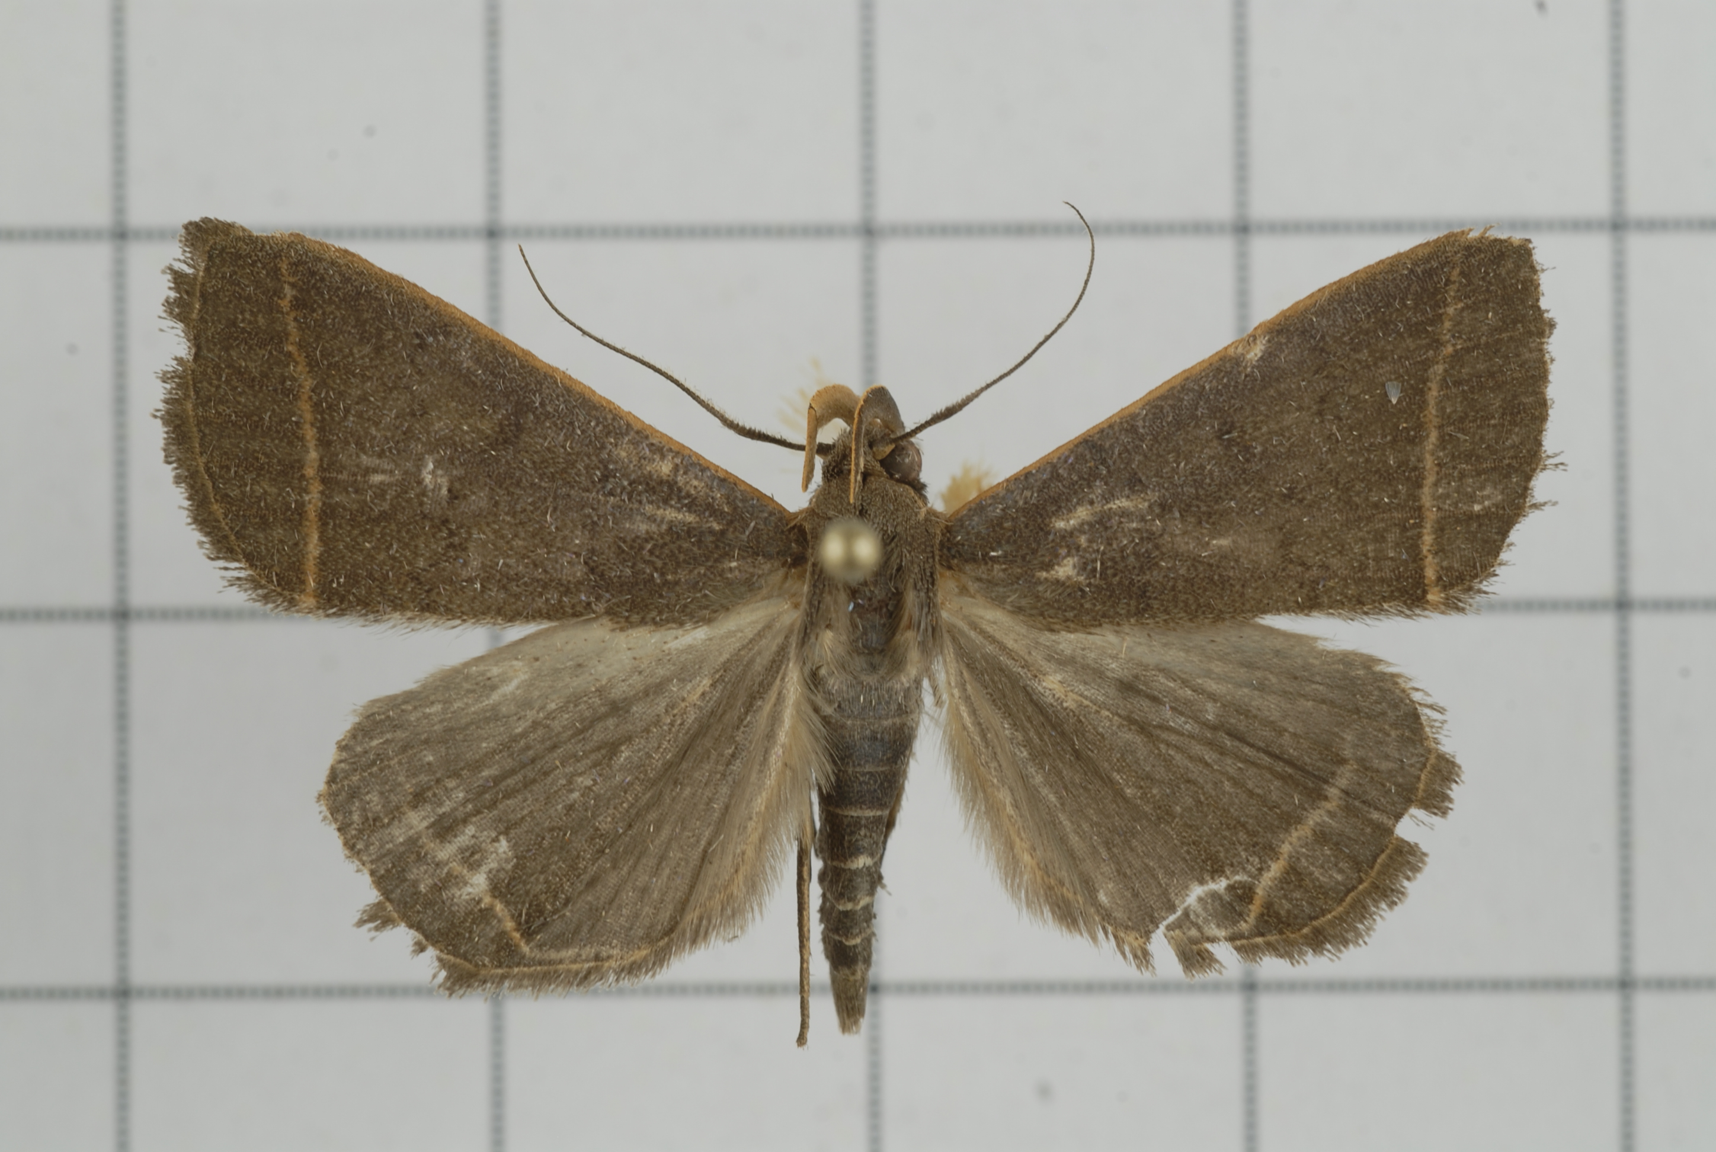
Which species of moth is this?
Simplicia niphona
